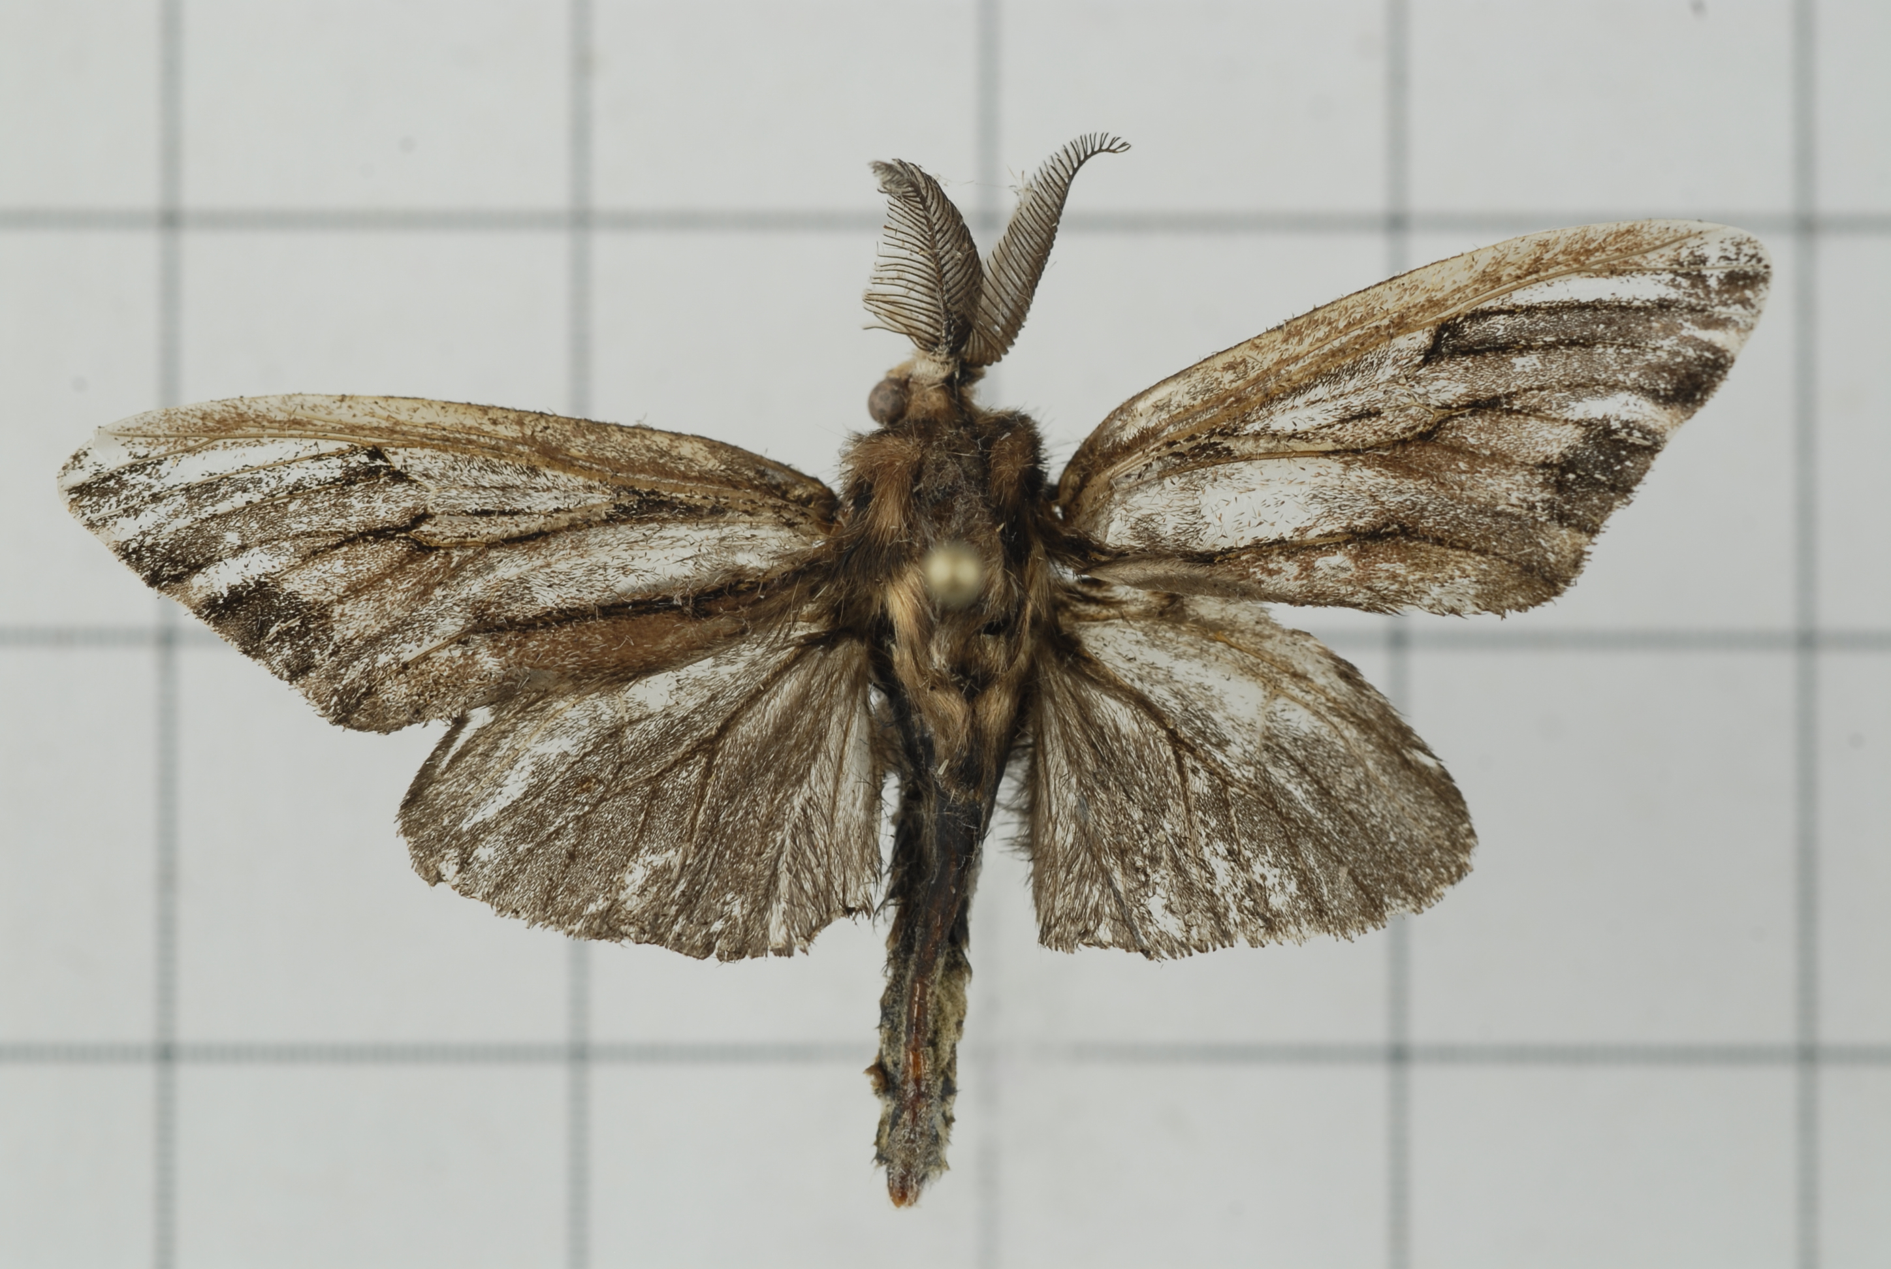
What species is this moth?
Eumeta variegata
